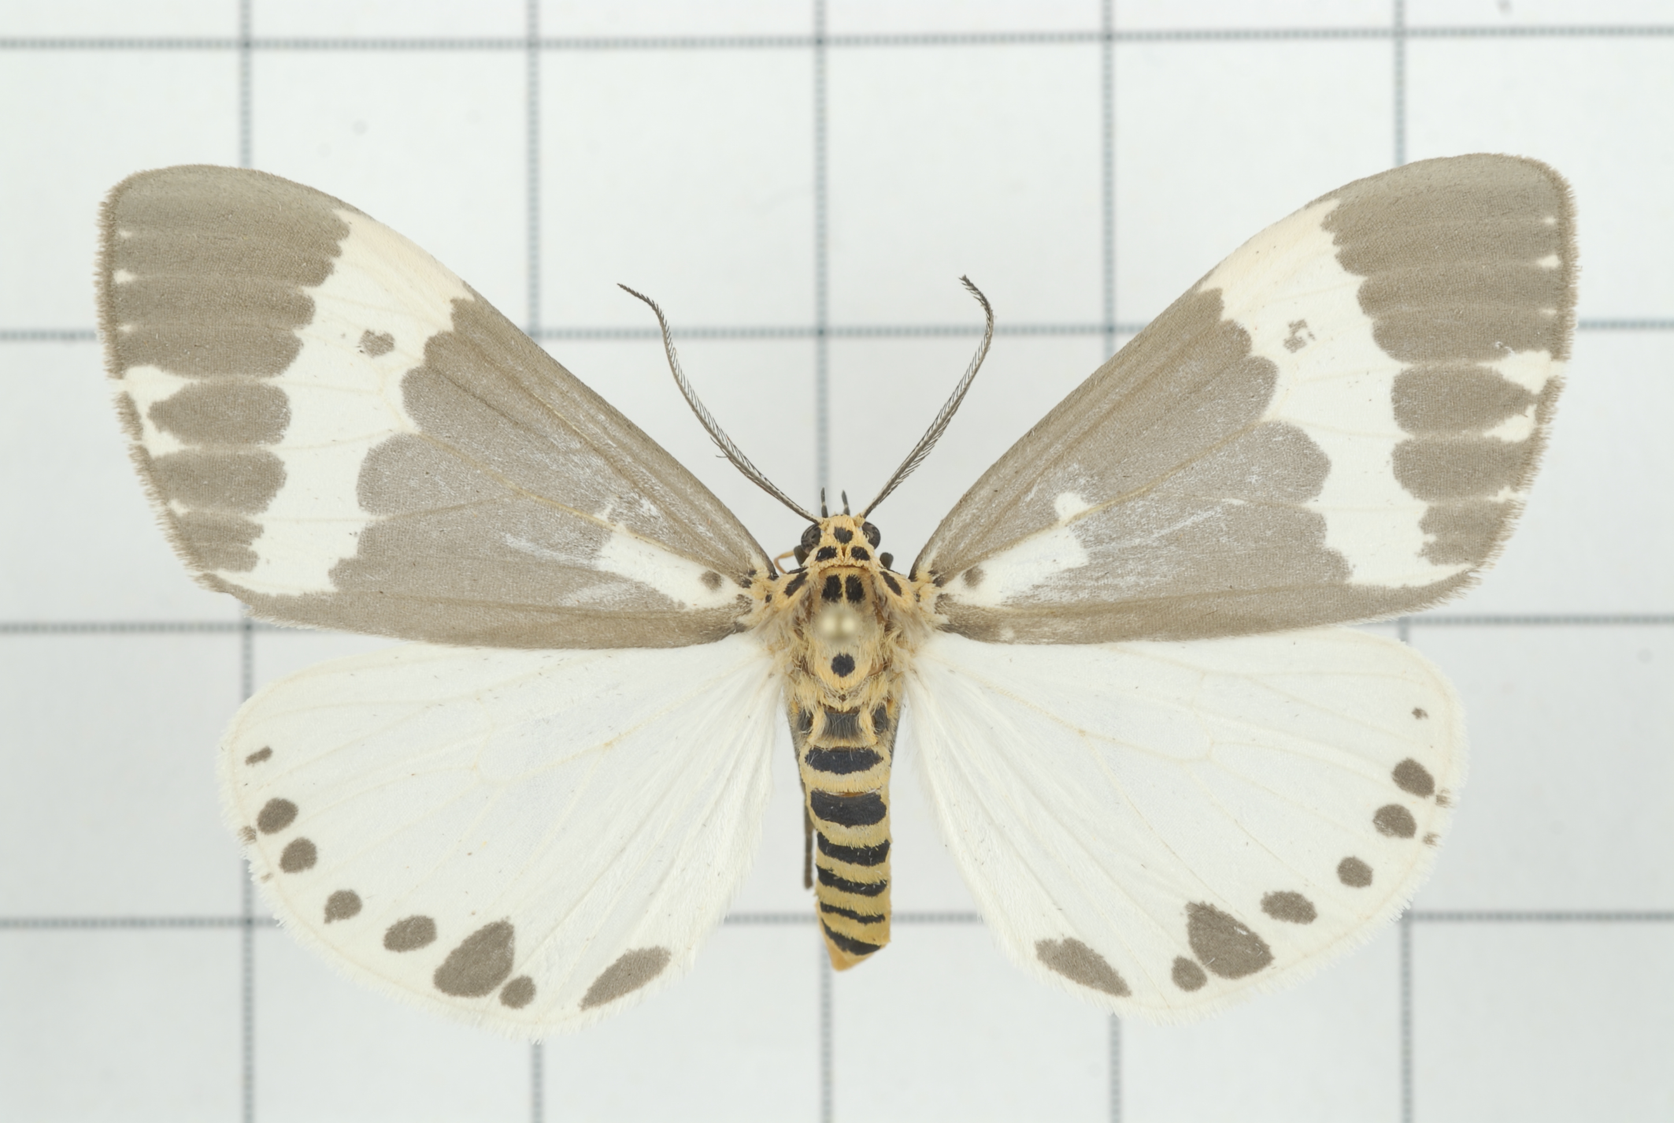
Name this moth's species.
Nyctemera albofasciata
